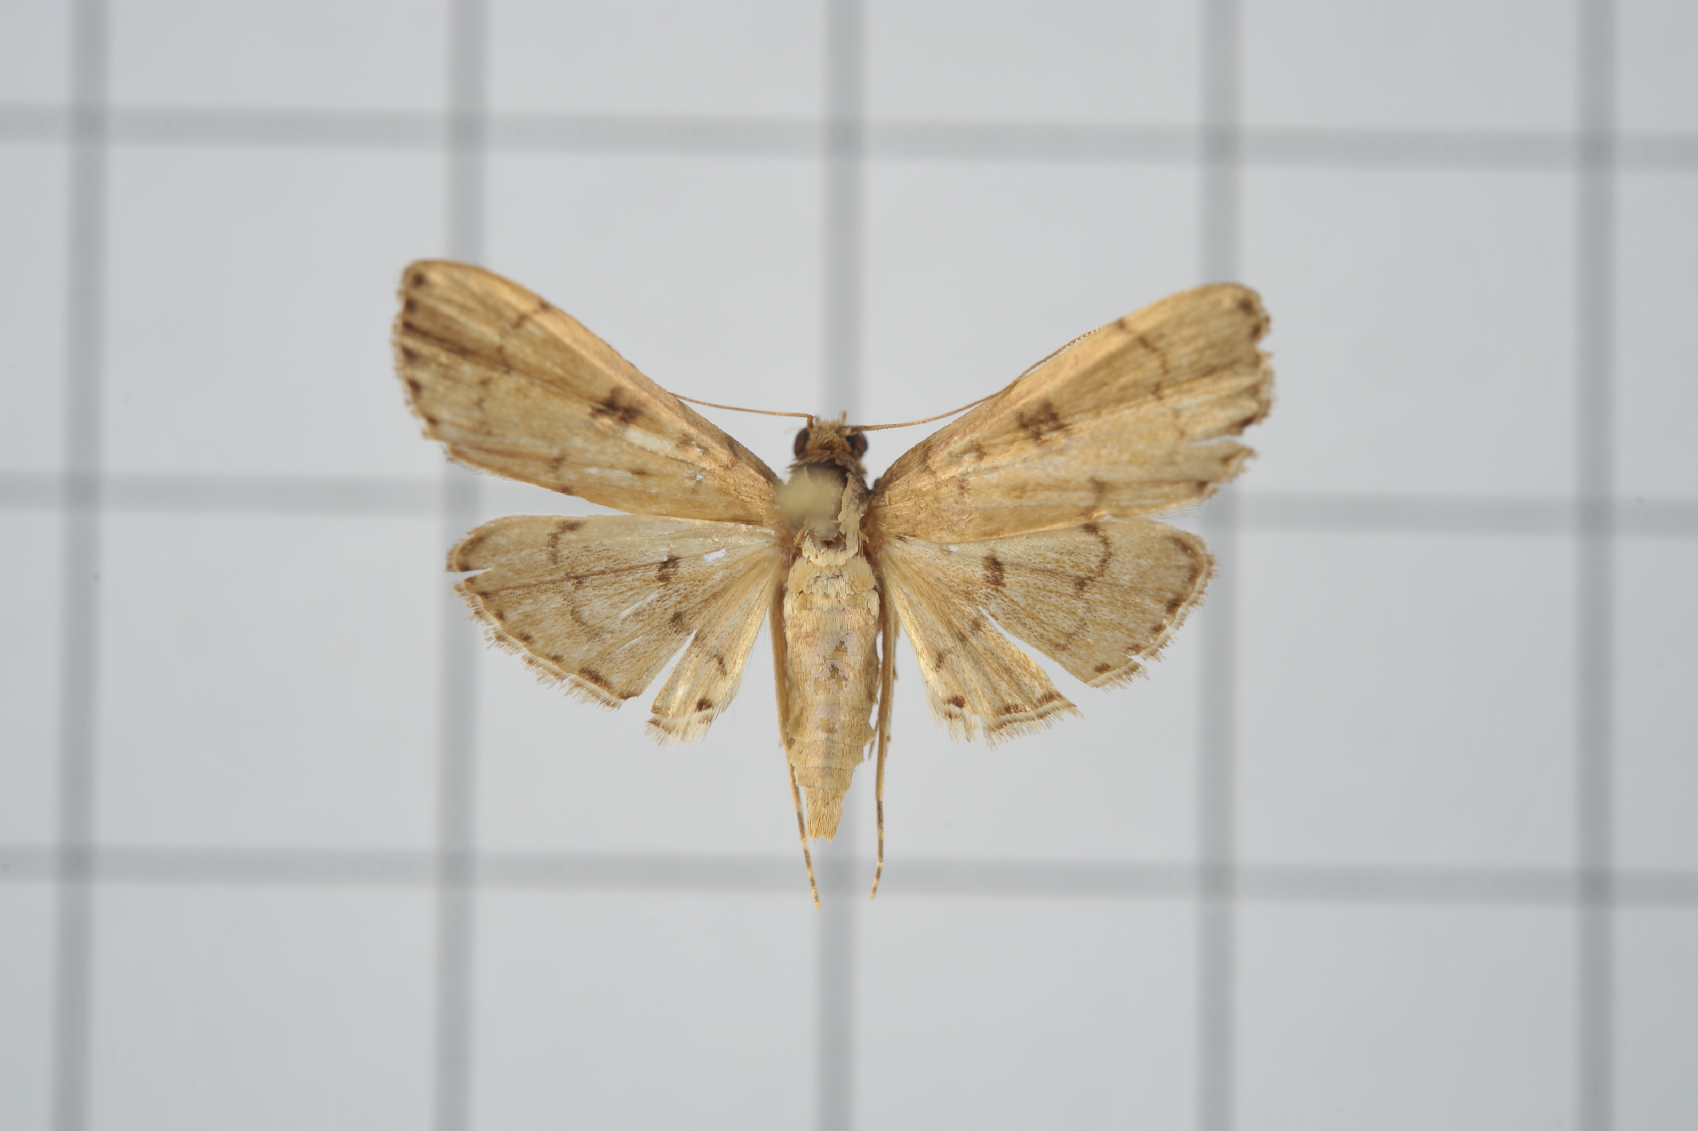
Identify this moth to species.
Nacoleia charesalis
